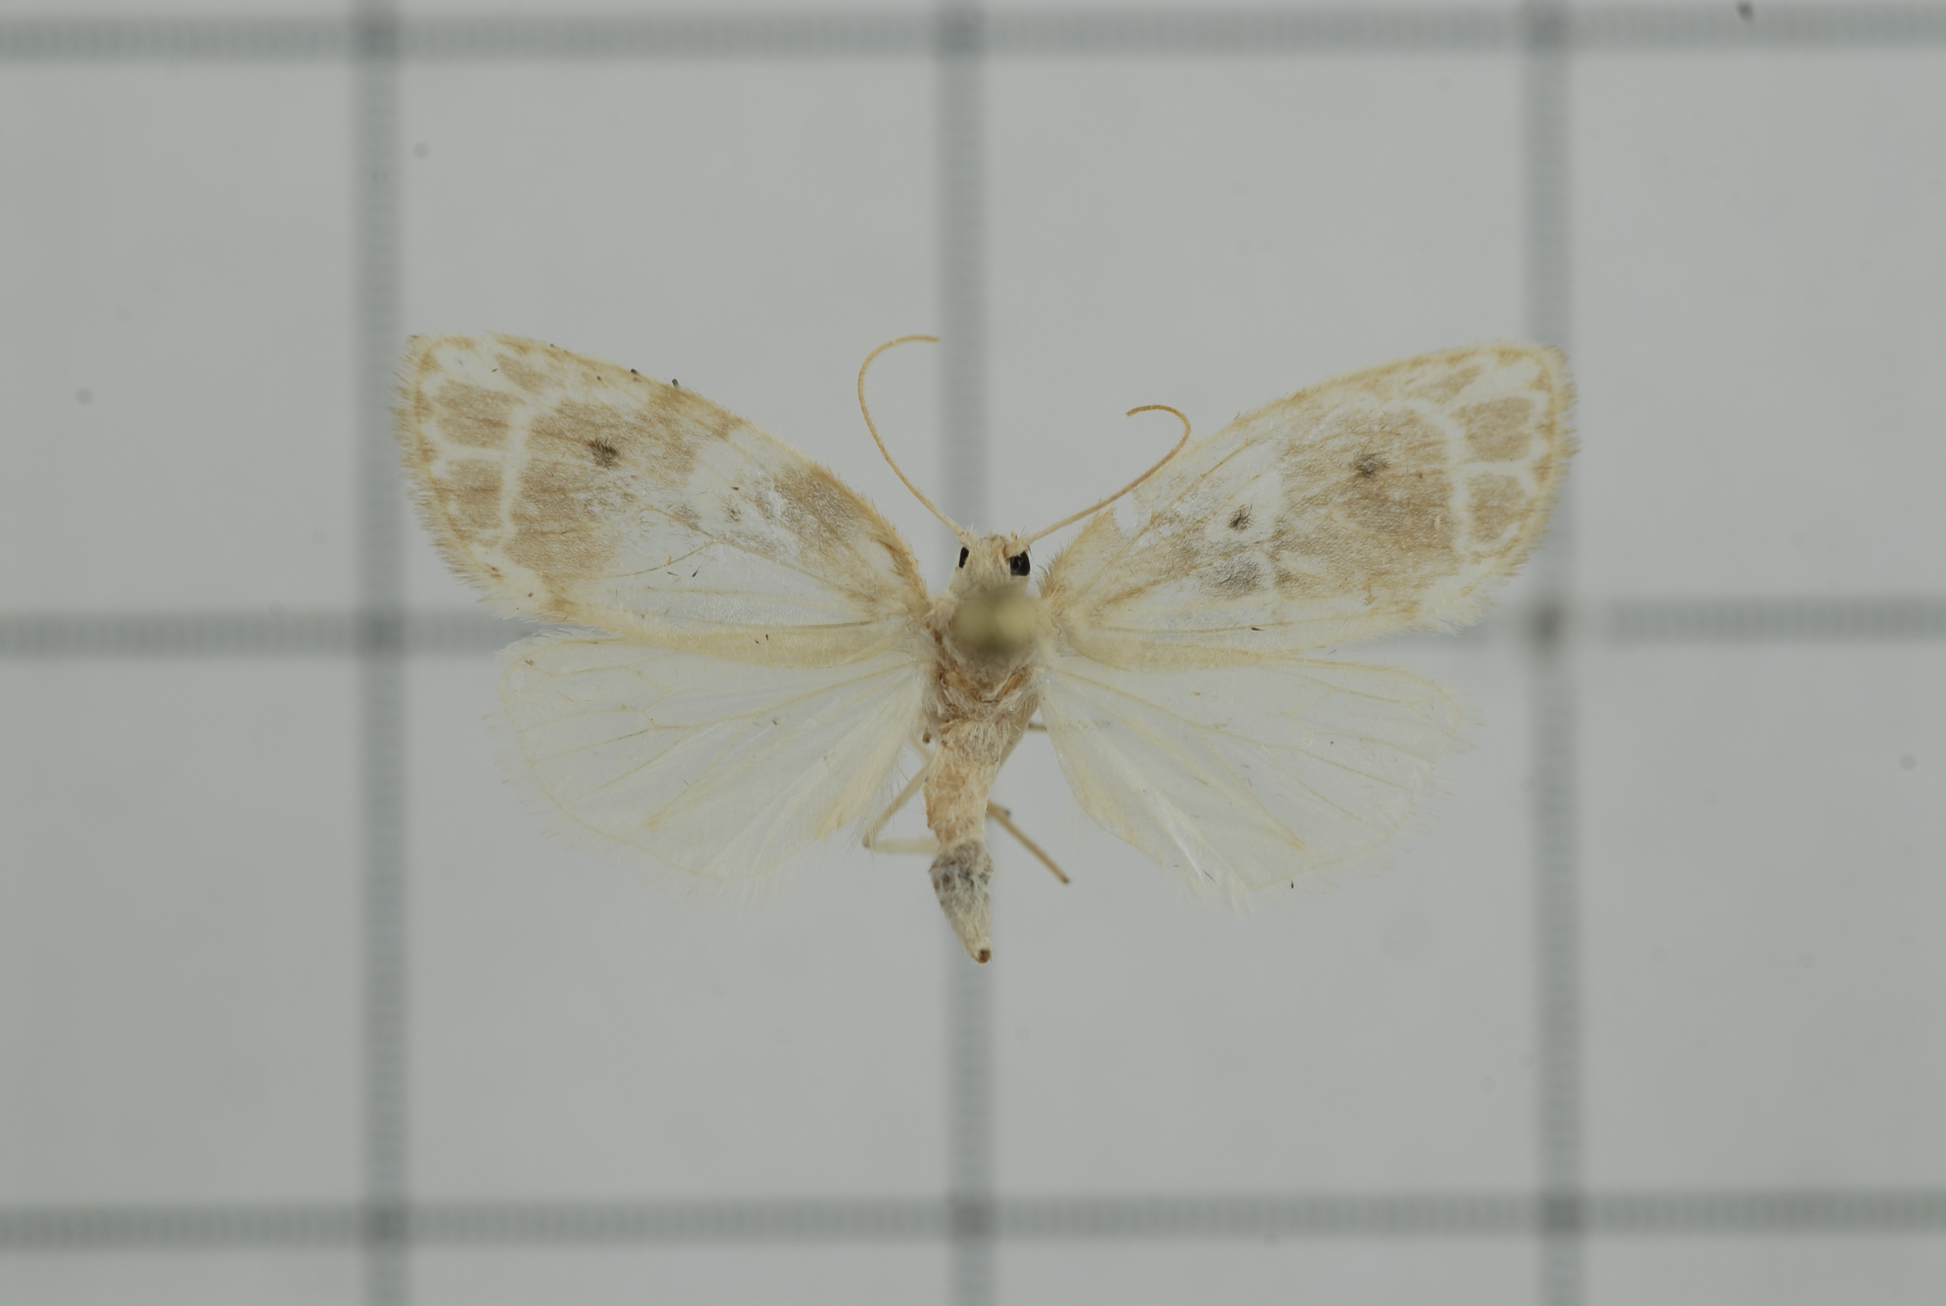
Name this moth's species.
Schistophleps bipuncta
